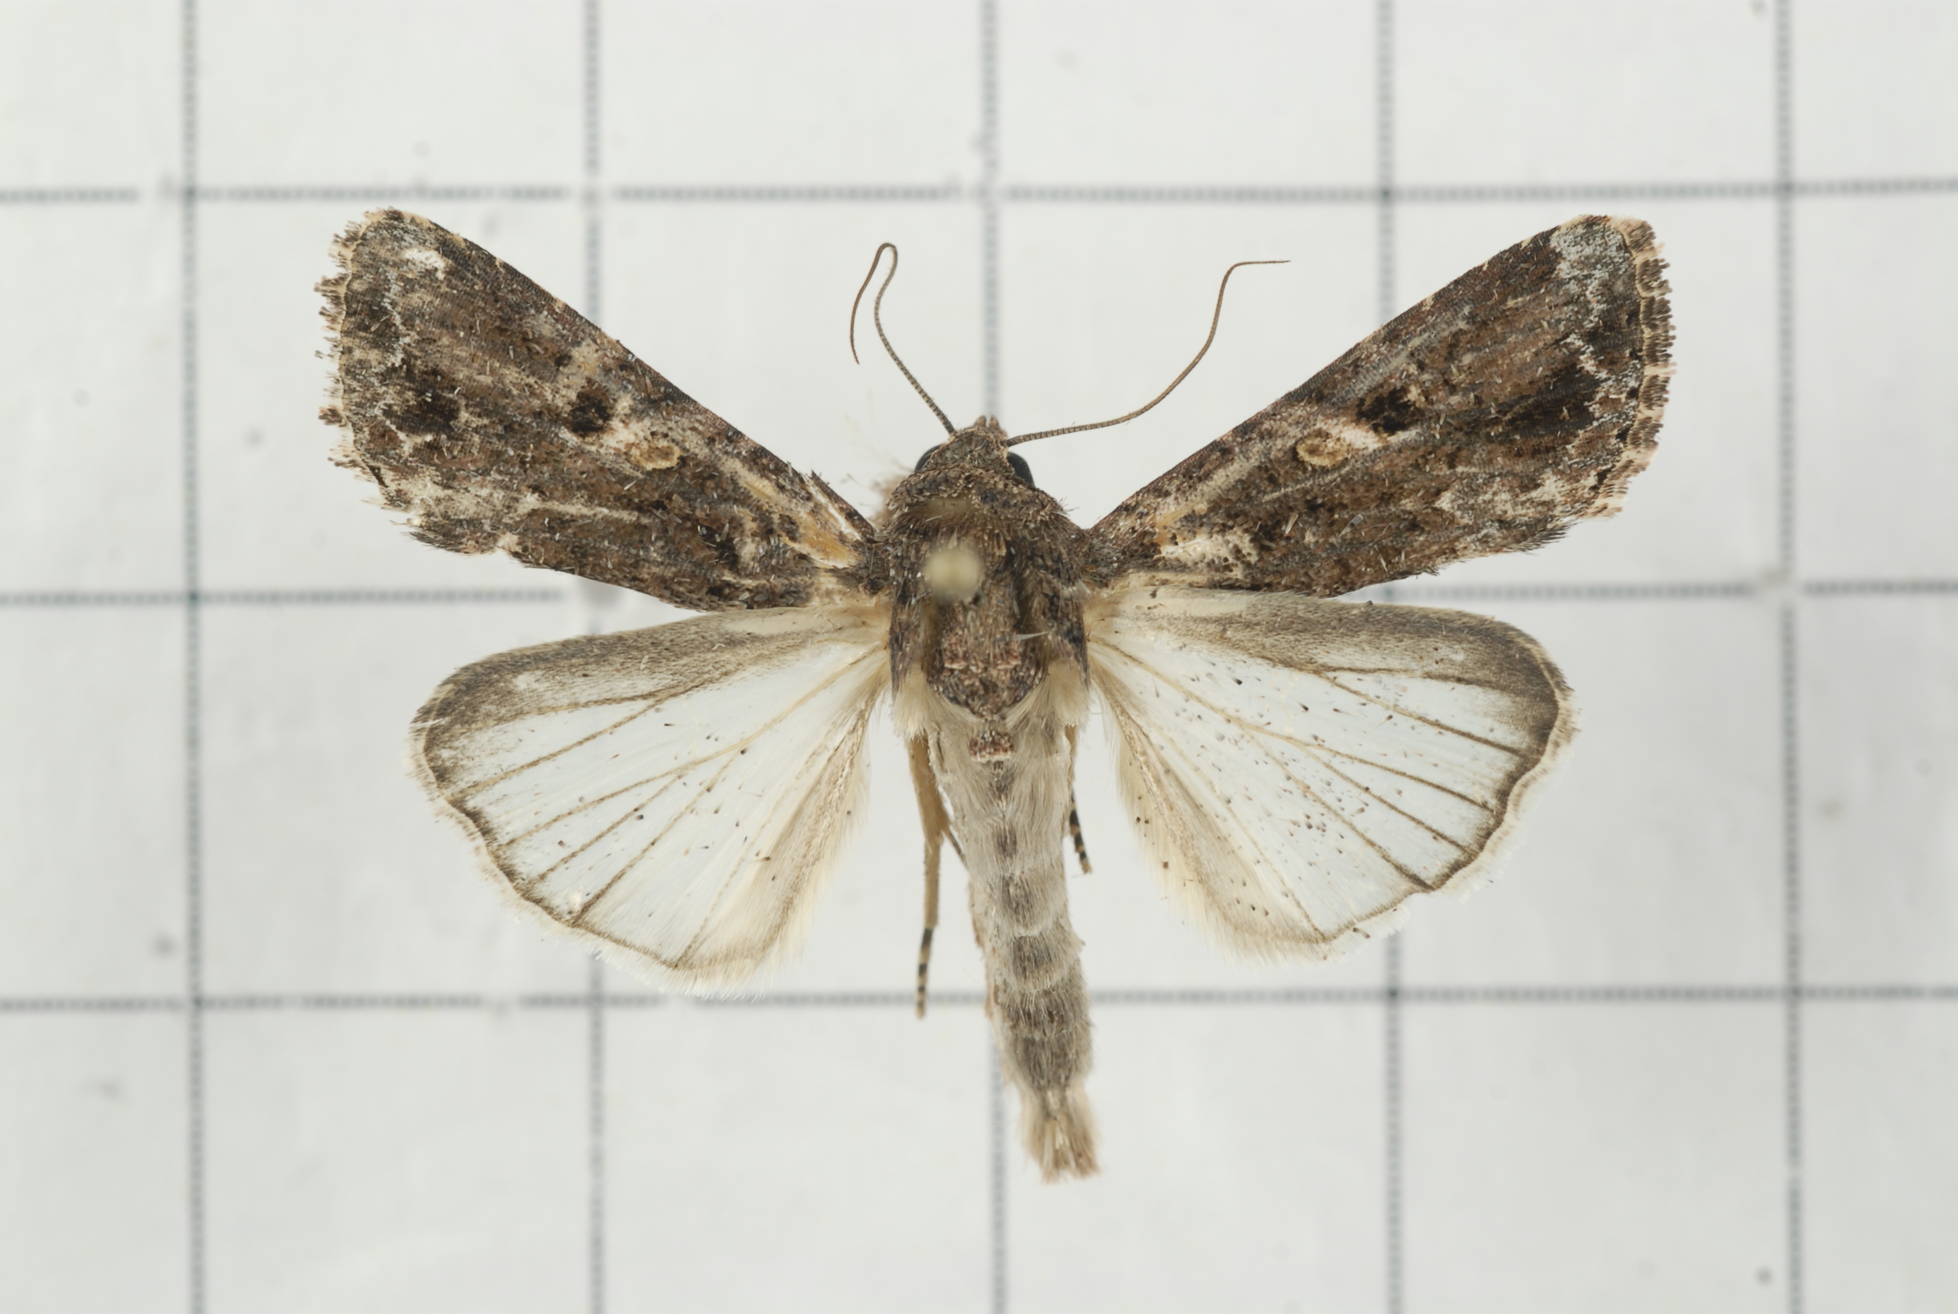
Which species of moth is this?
Spodoptera mauritia acronyctoides
